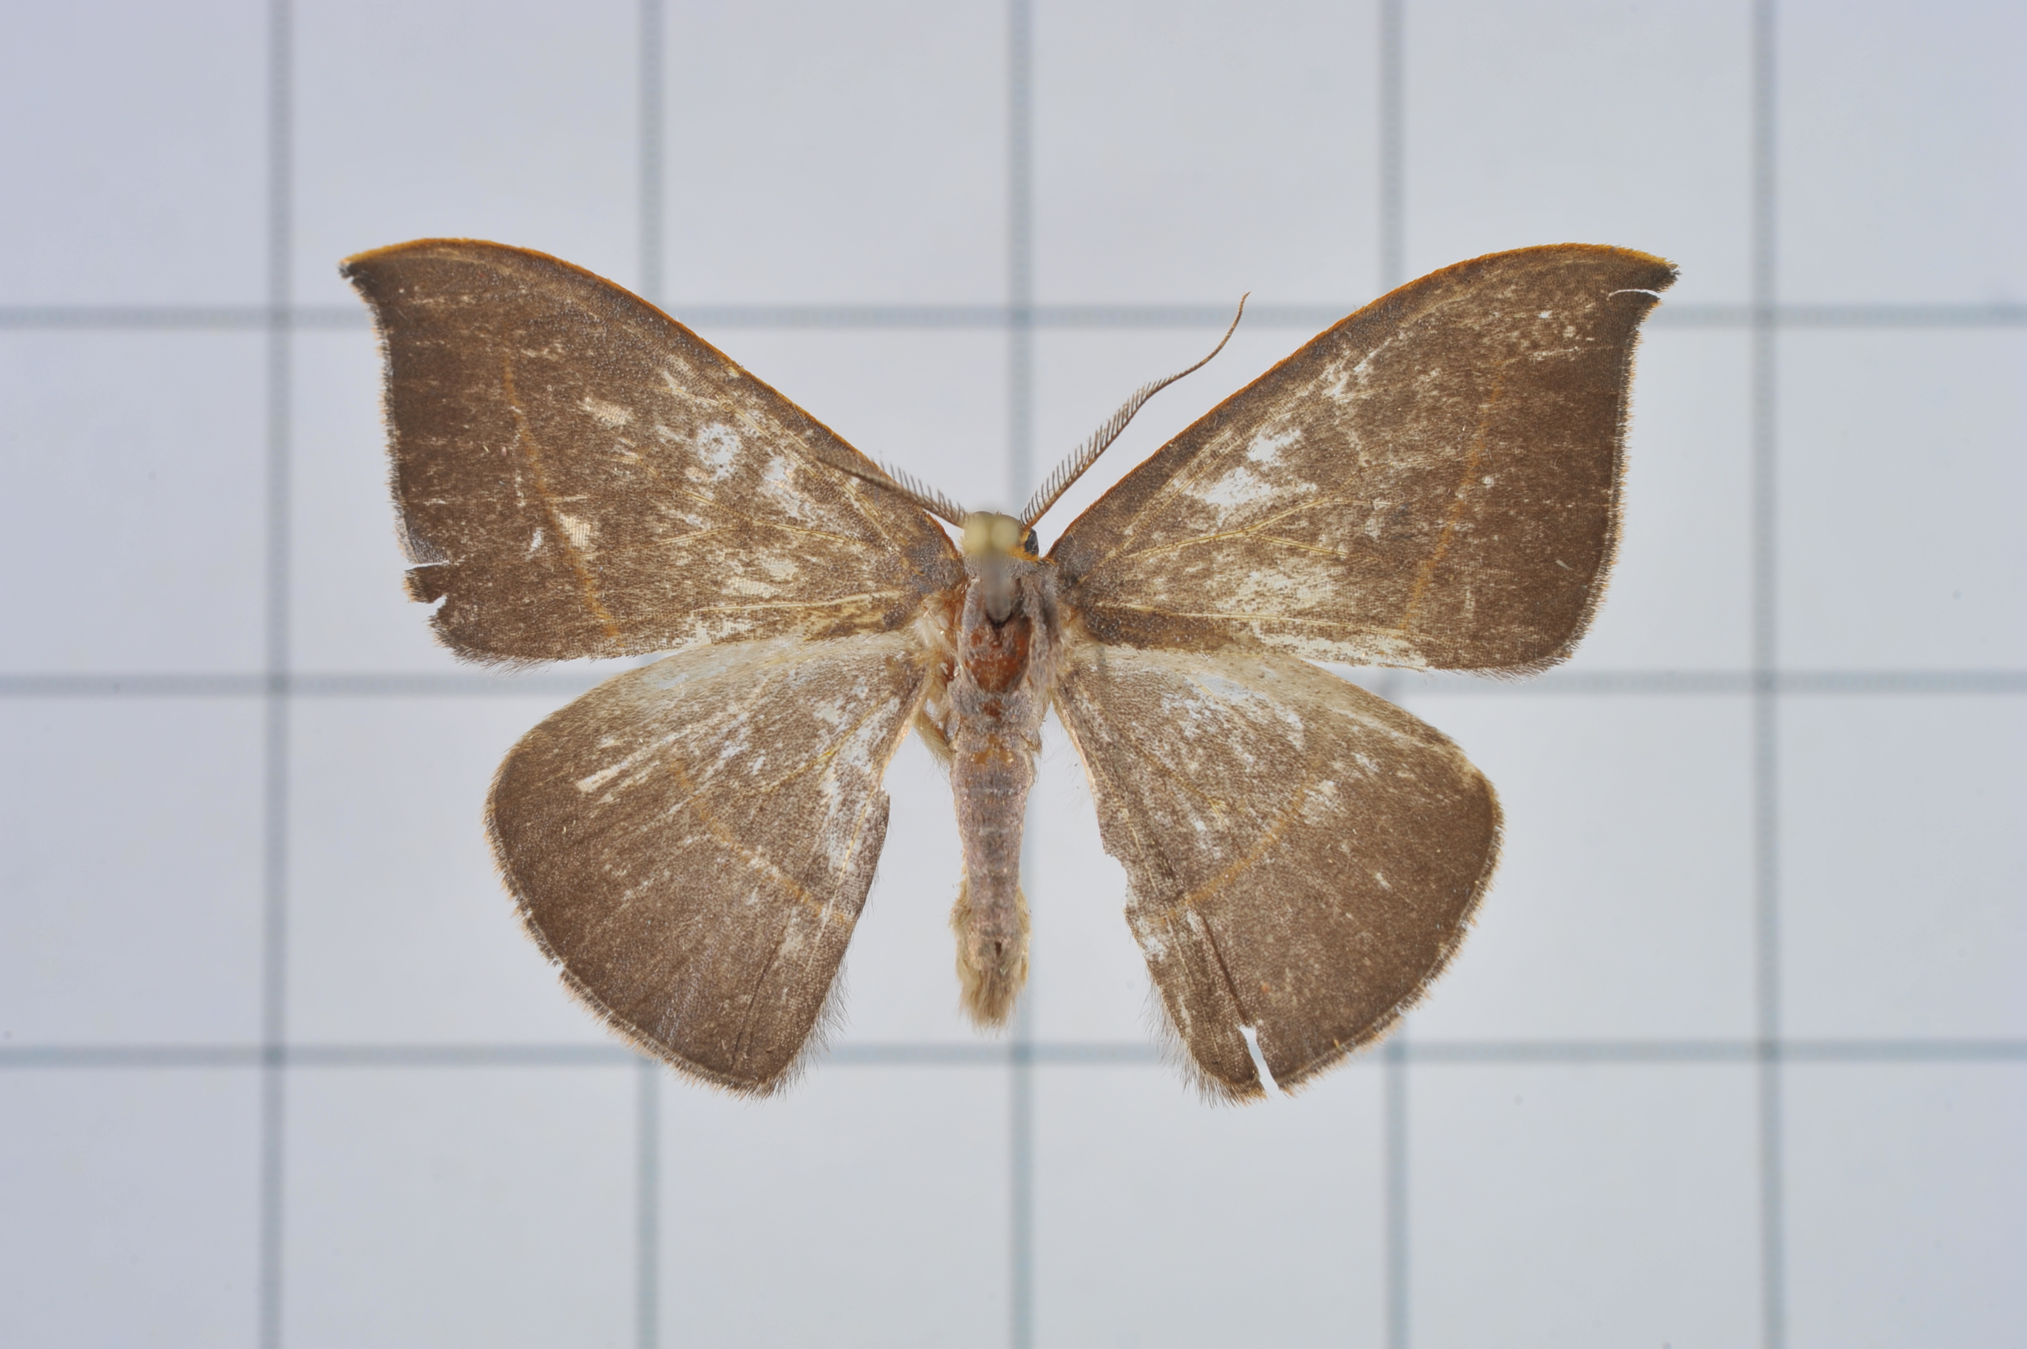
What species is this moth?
Microblepsis violacea
